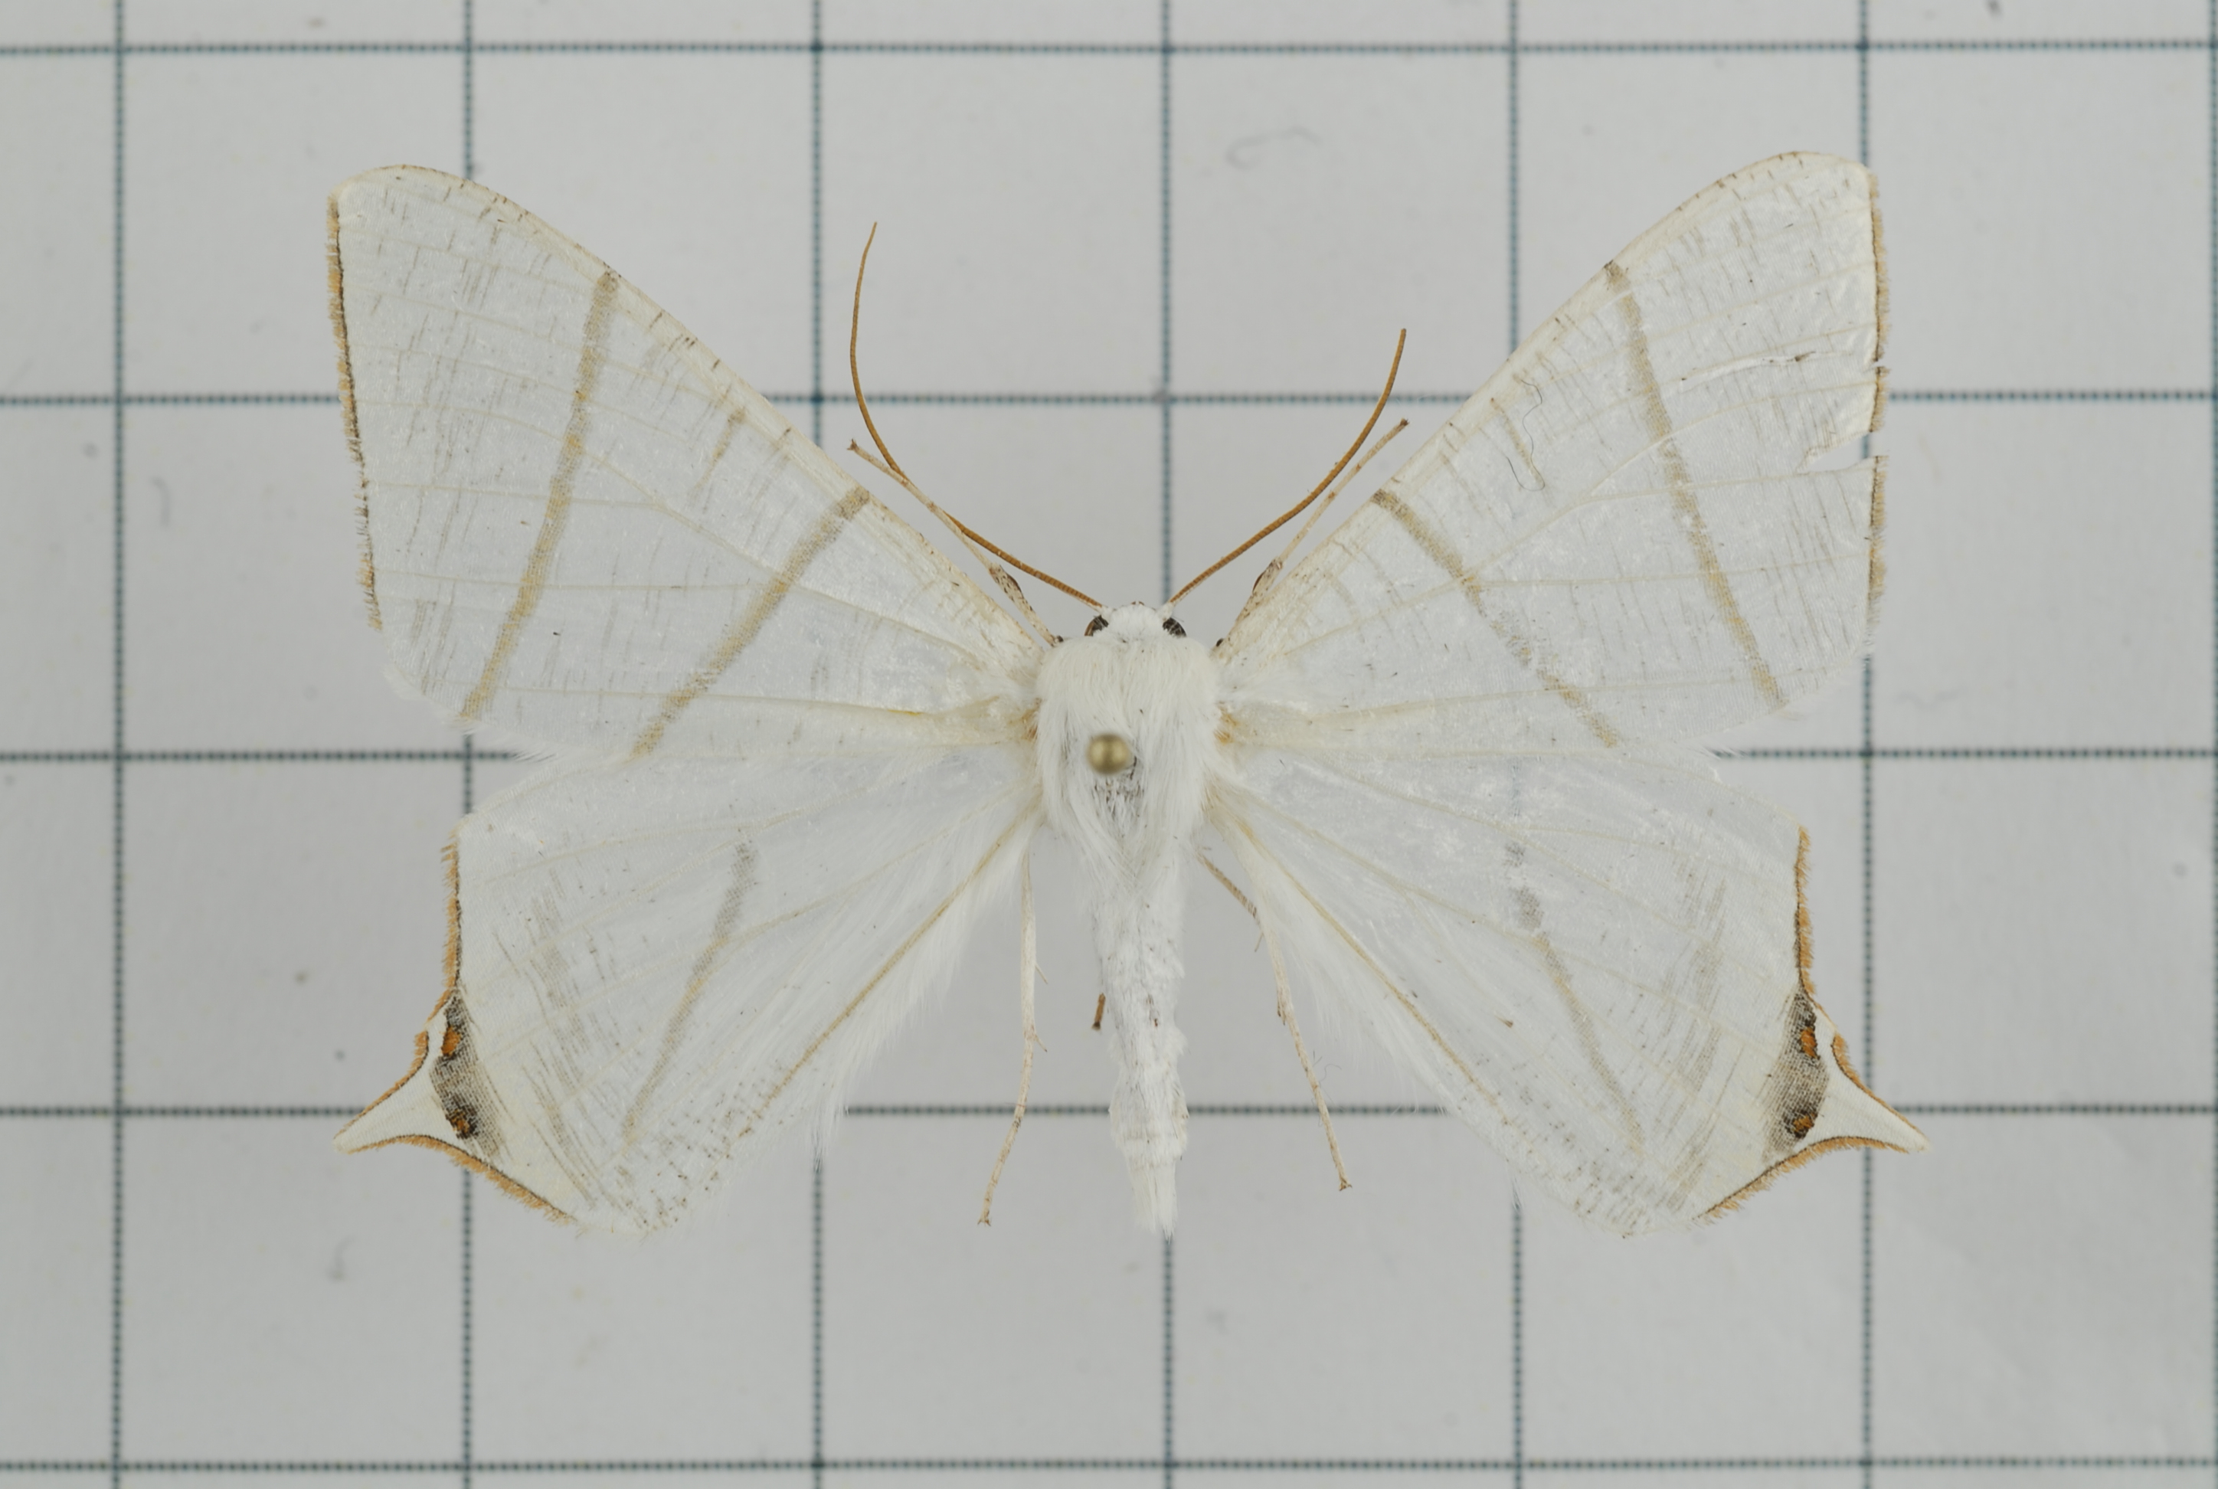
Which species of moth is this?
Ourapteryx changi
